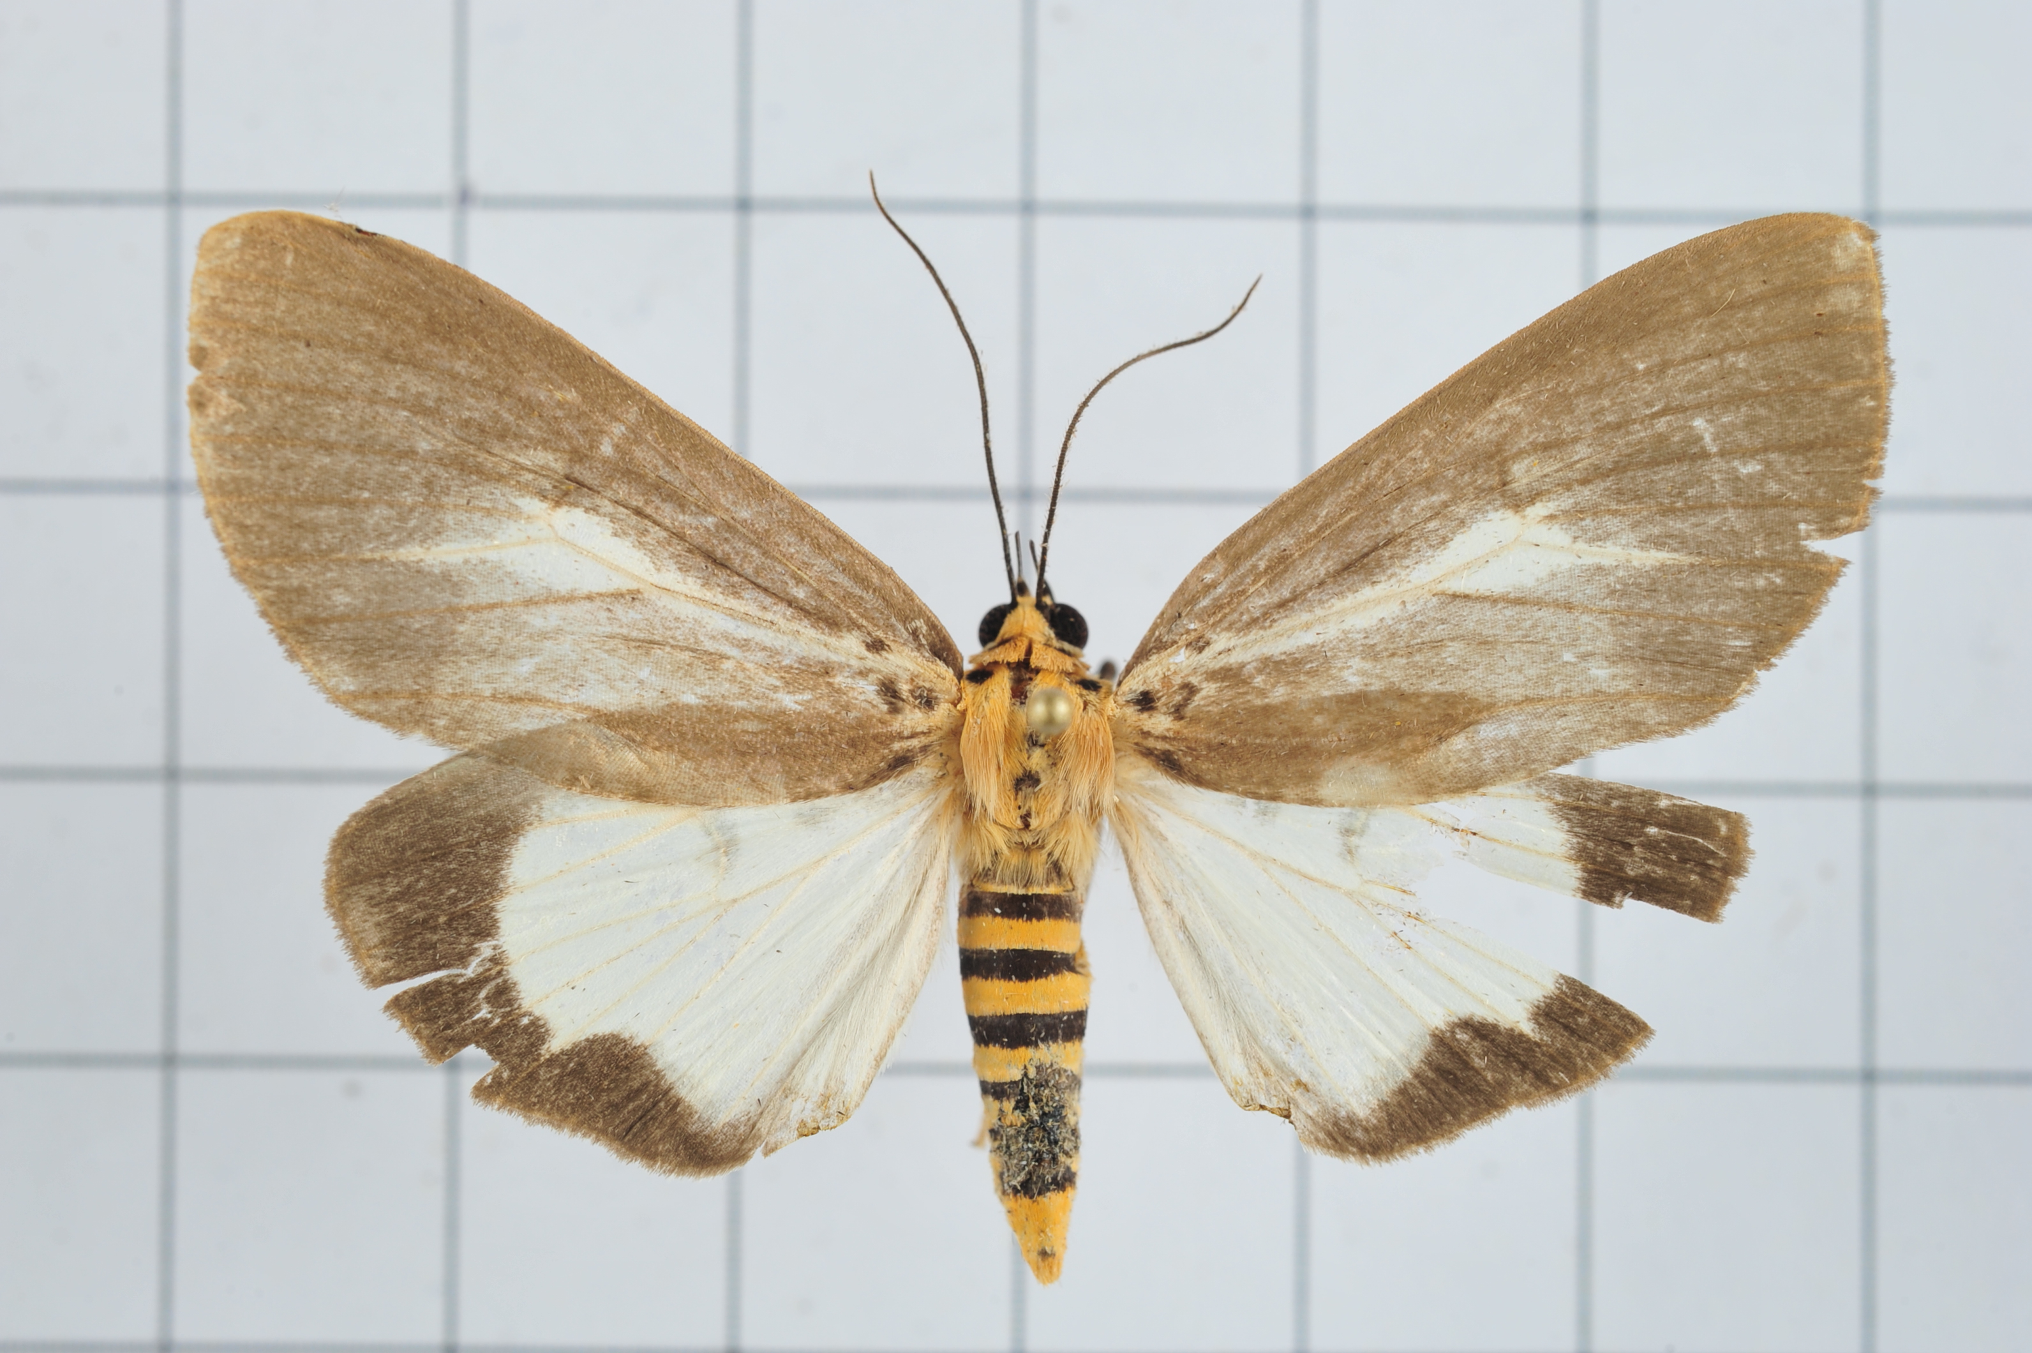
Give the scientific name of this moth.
Asota heliconia zebrina
